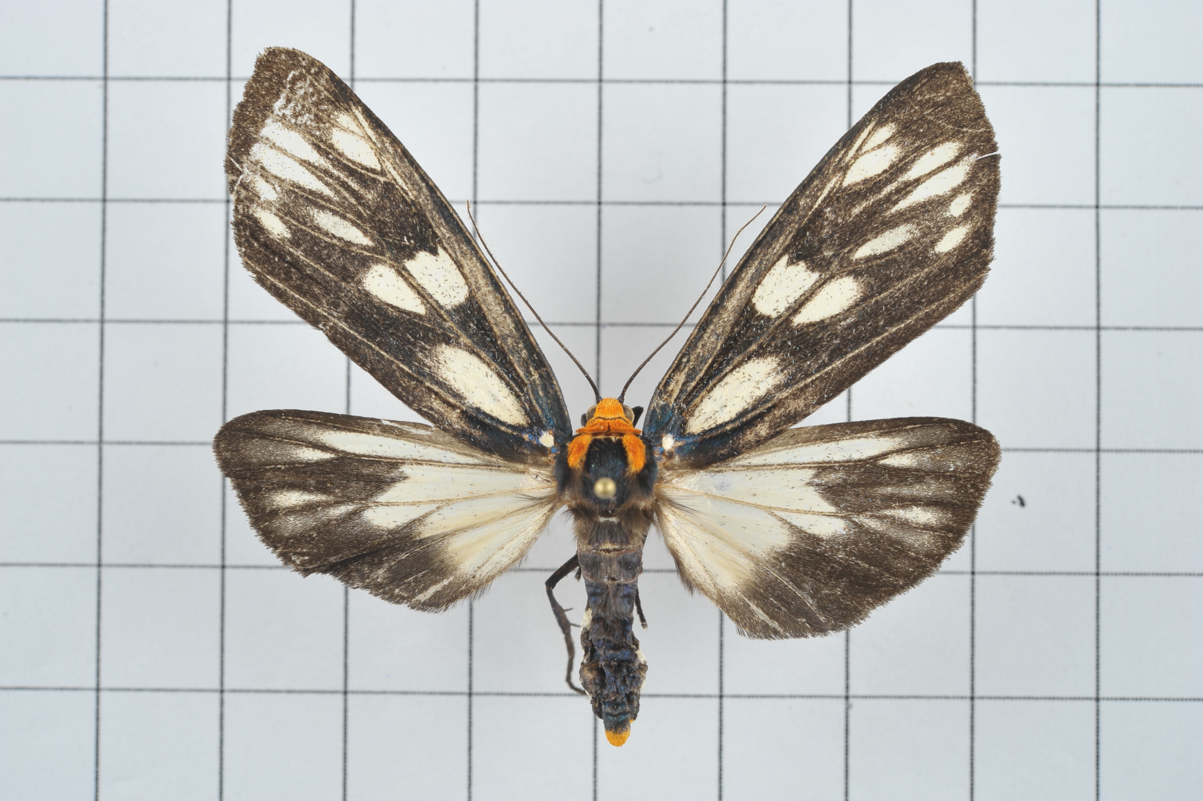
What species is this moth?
Macrobrochis gigas
